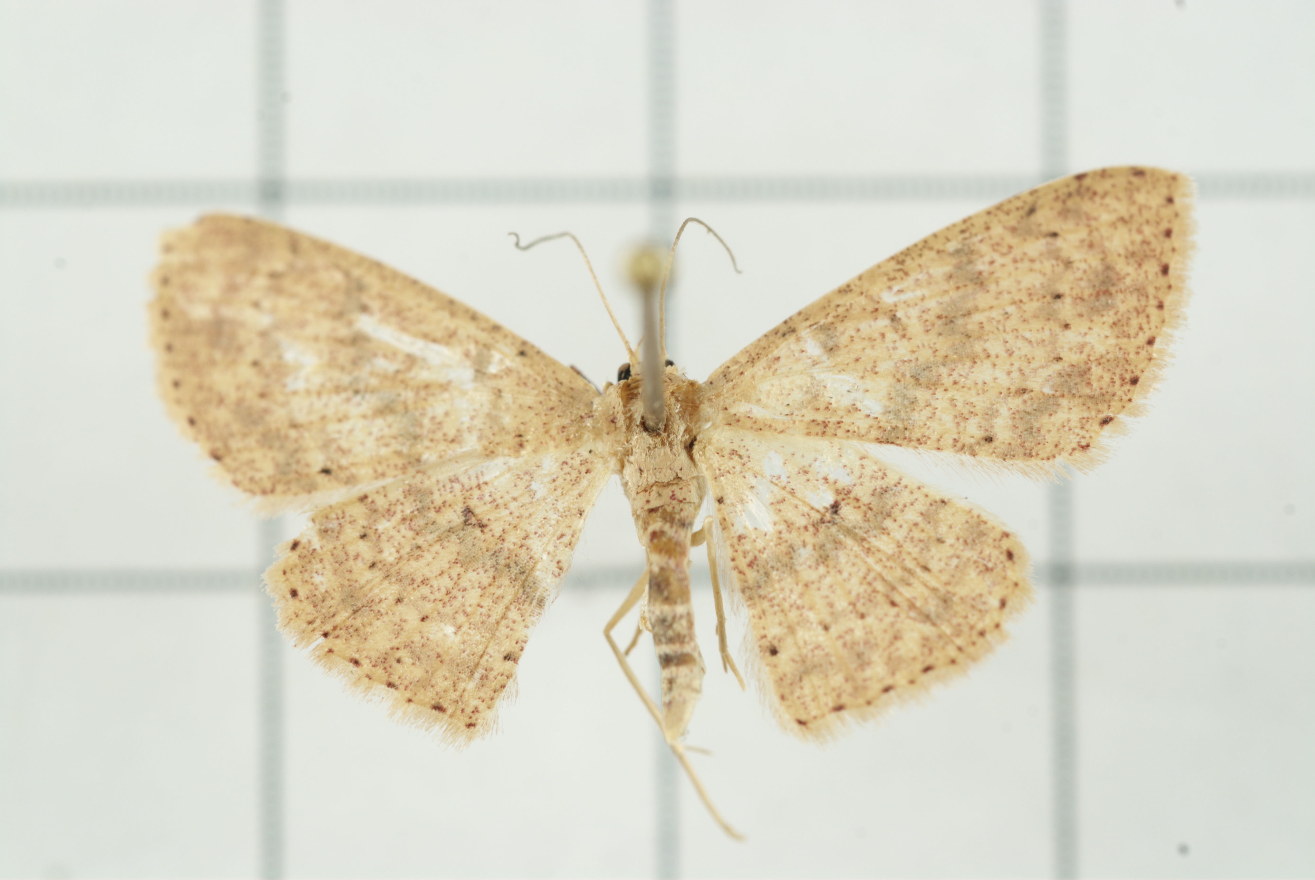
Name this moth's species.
Perixera illepidaria
